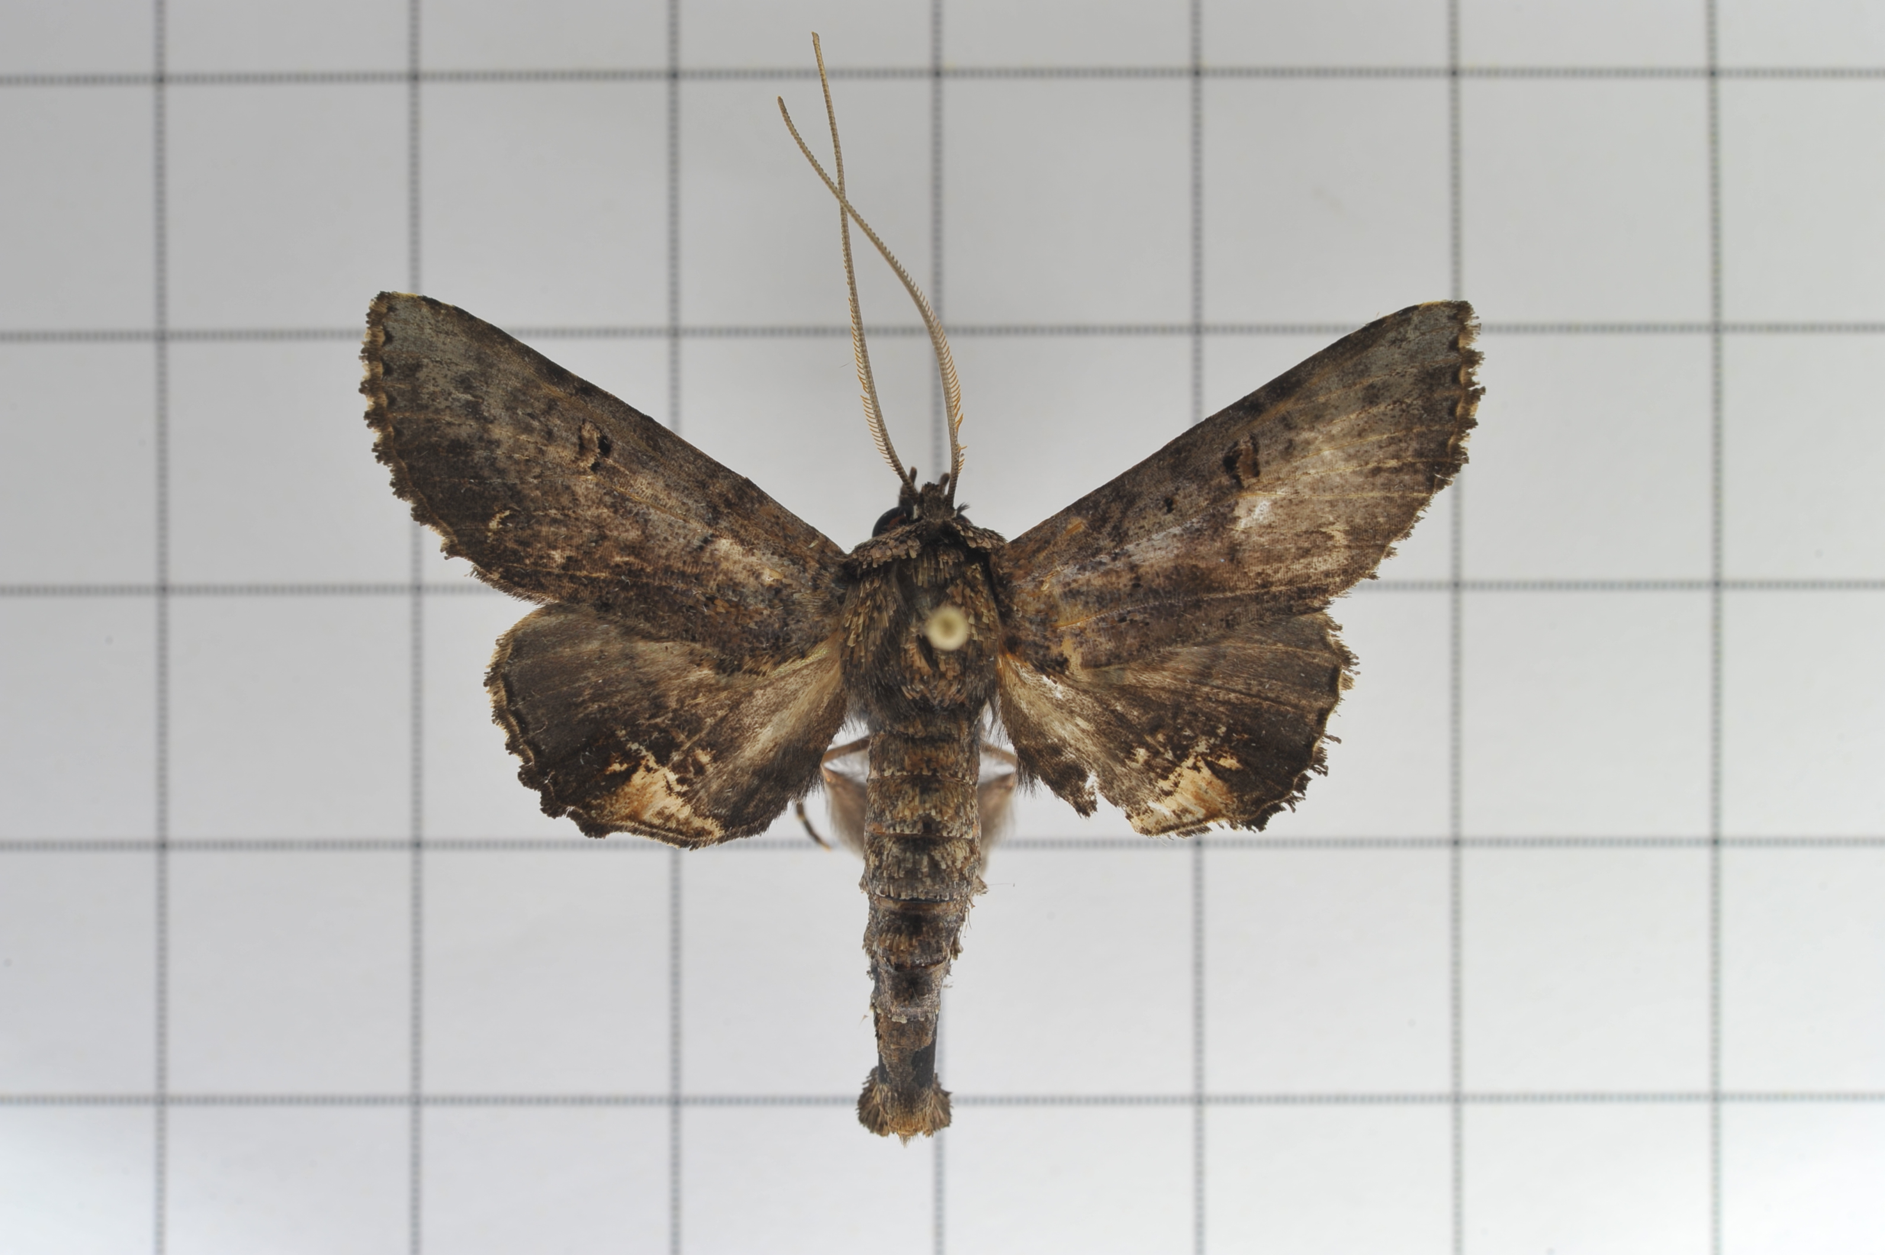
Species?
Anuga supraconstricta
